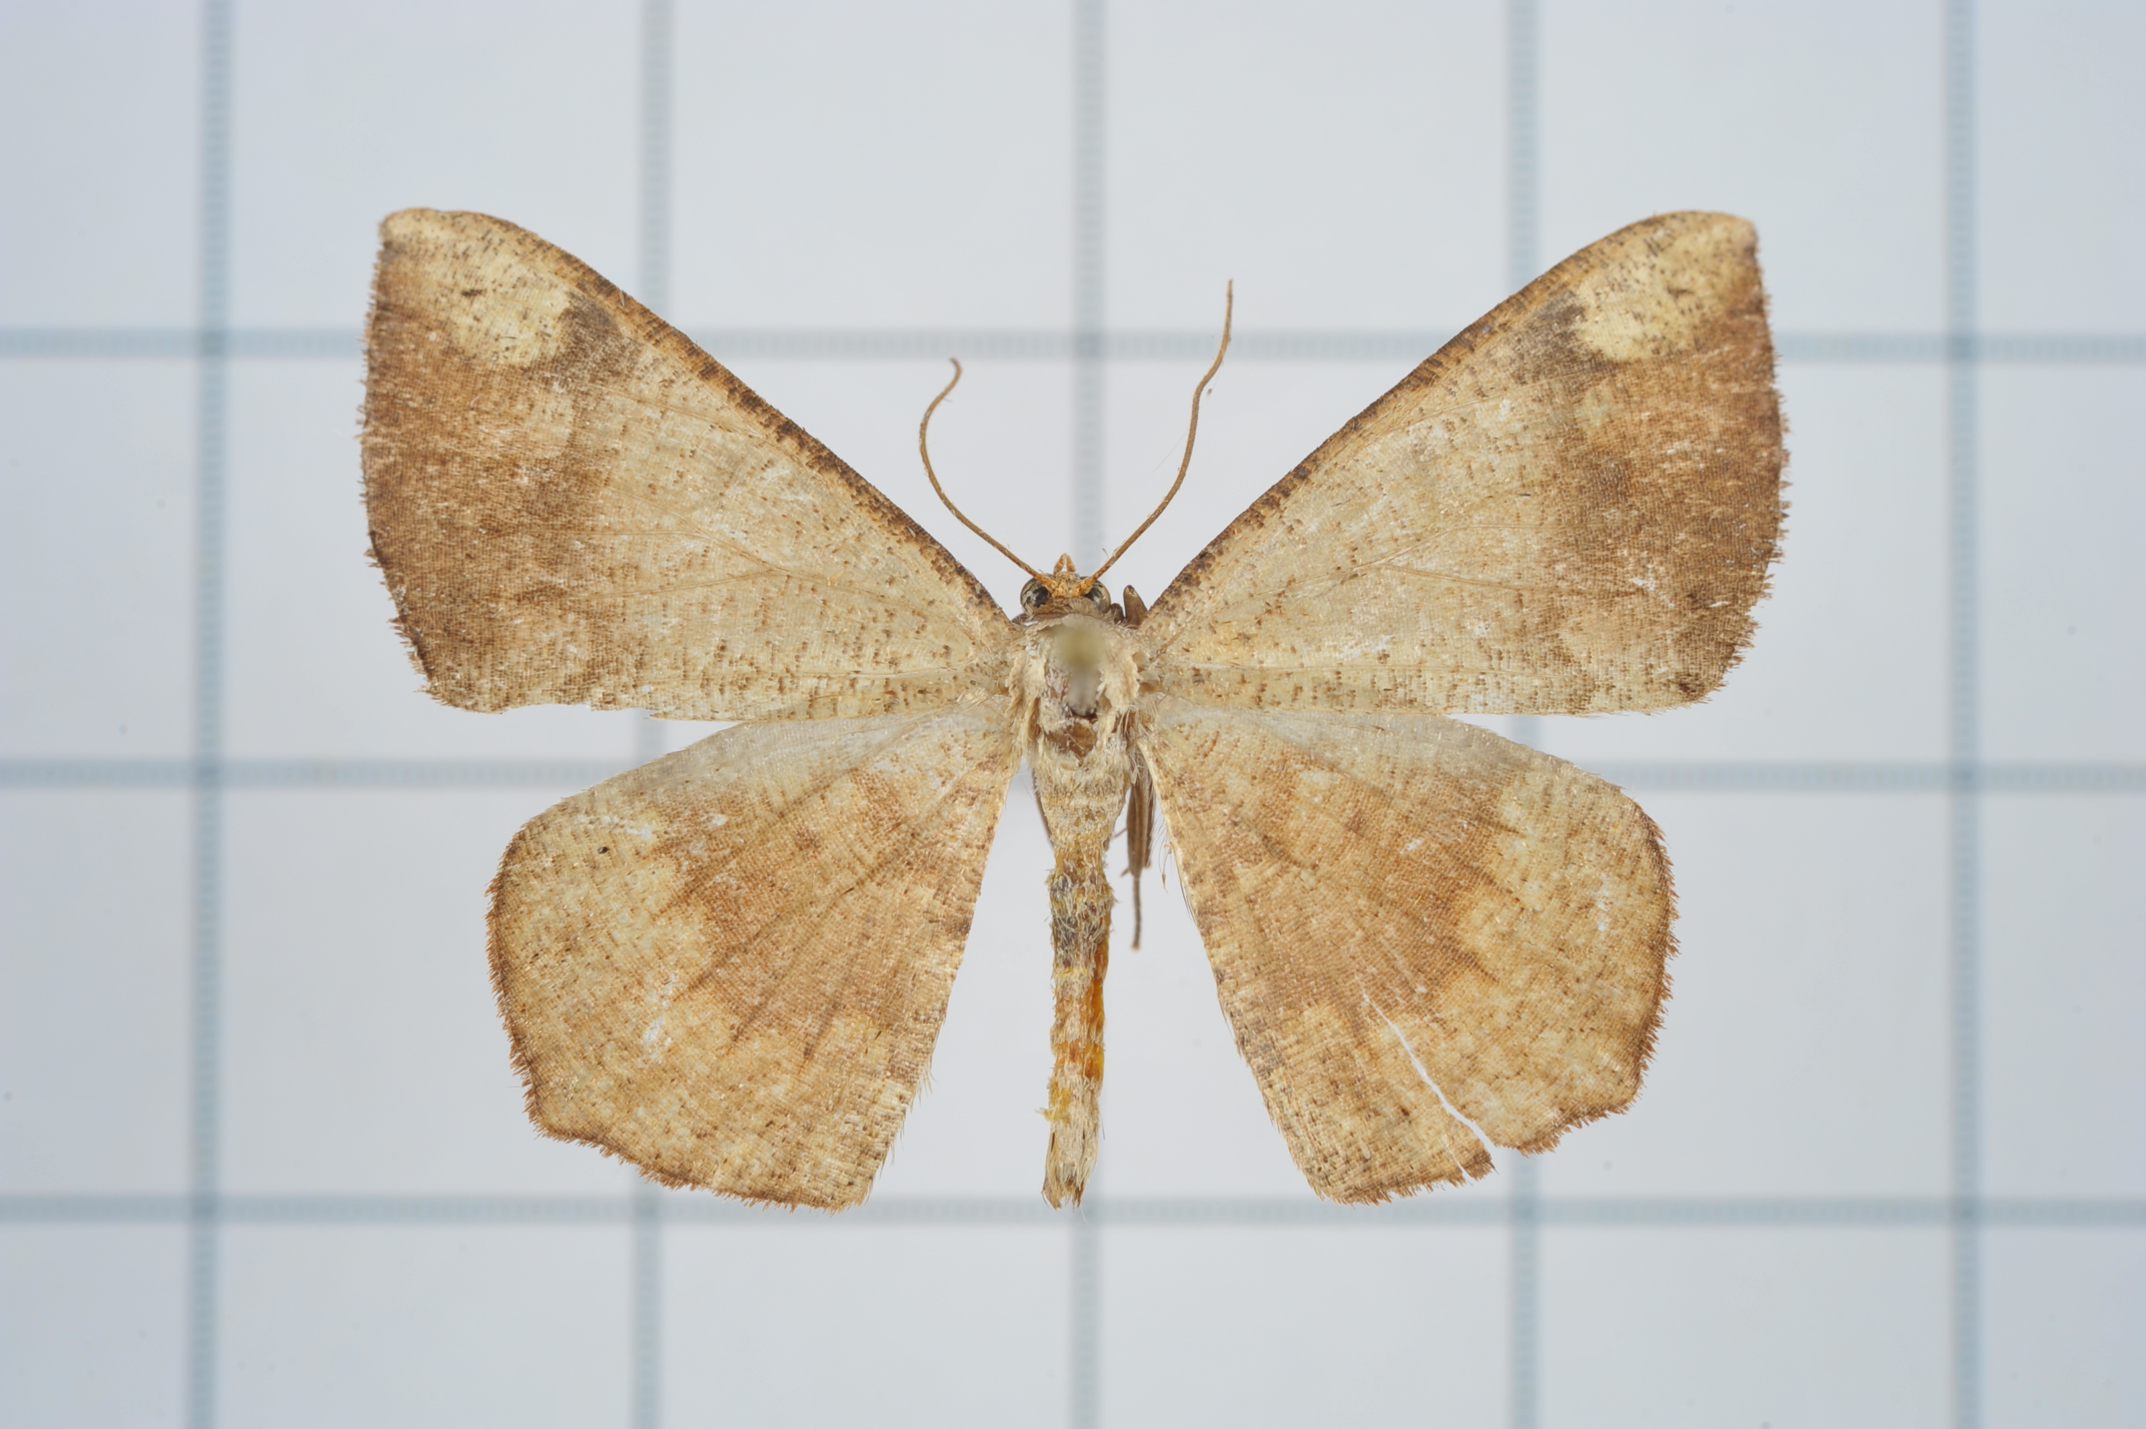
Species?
Peratostega deletaria deletaria
